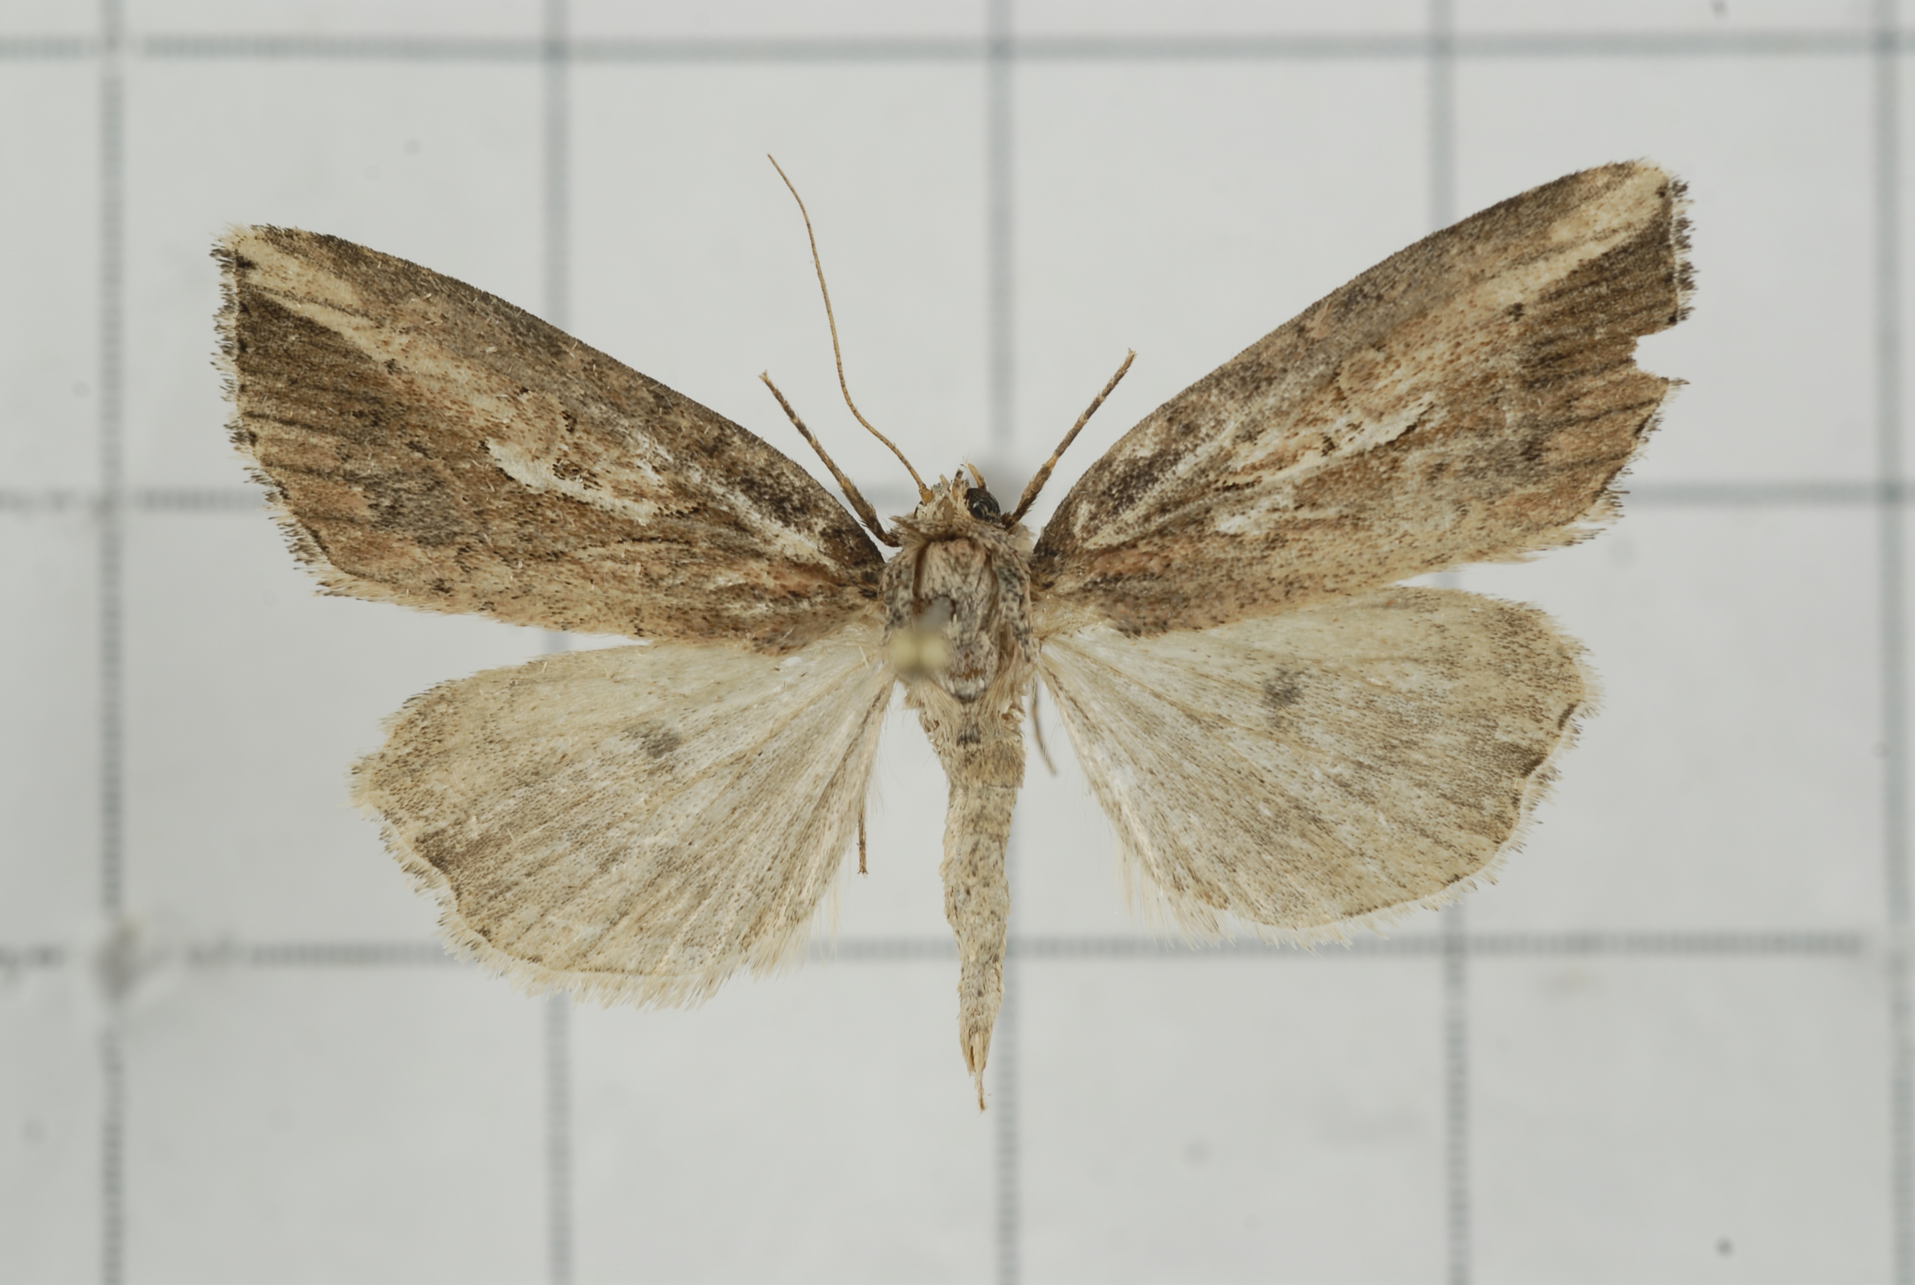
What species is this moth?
Mesocrapex punkikonis
